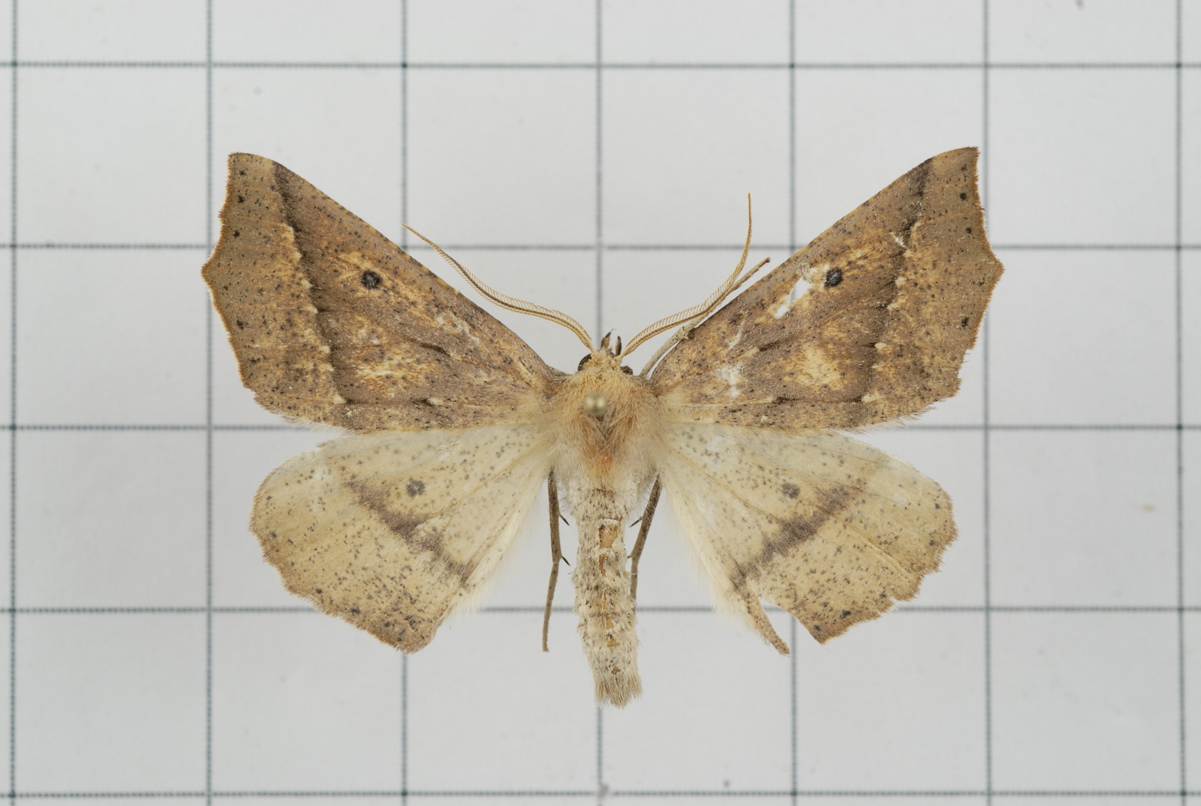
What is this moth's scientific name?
Odontopera albiguttulata
